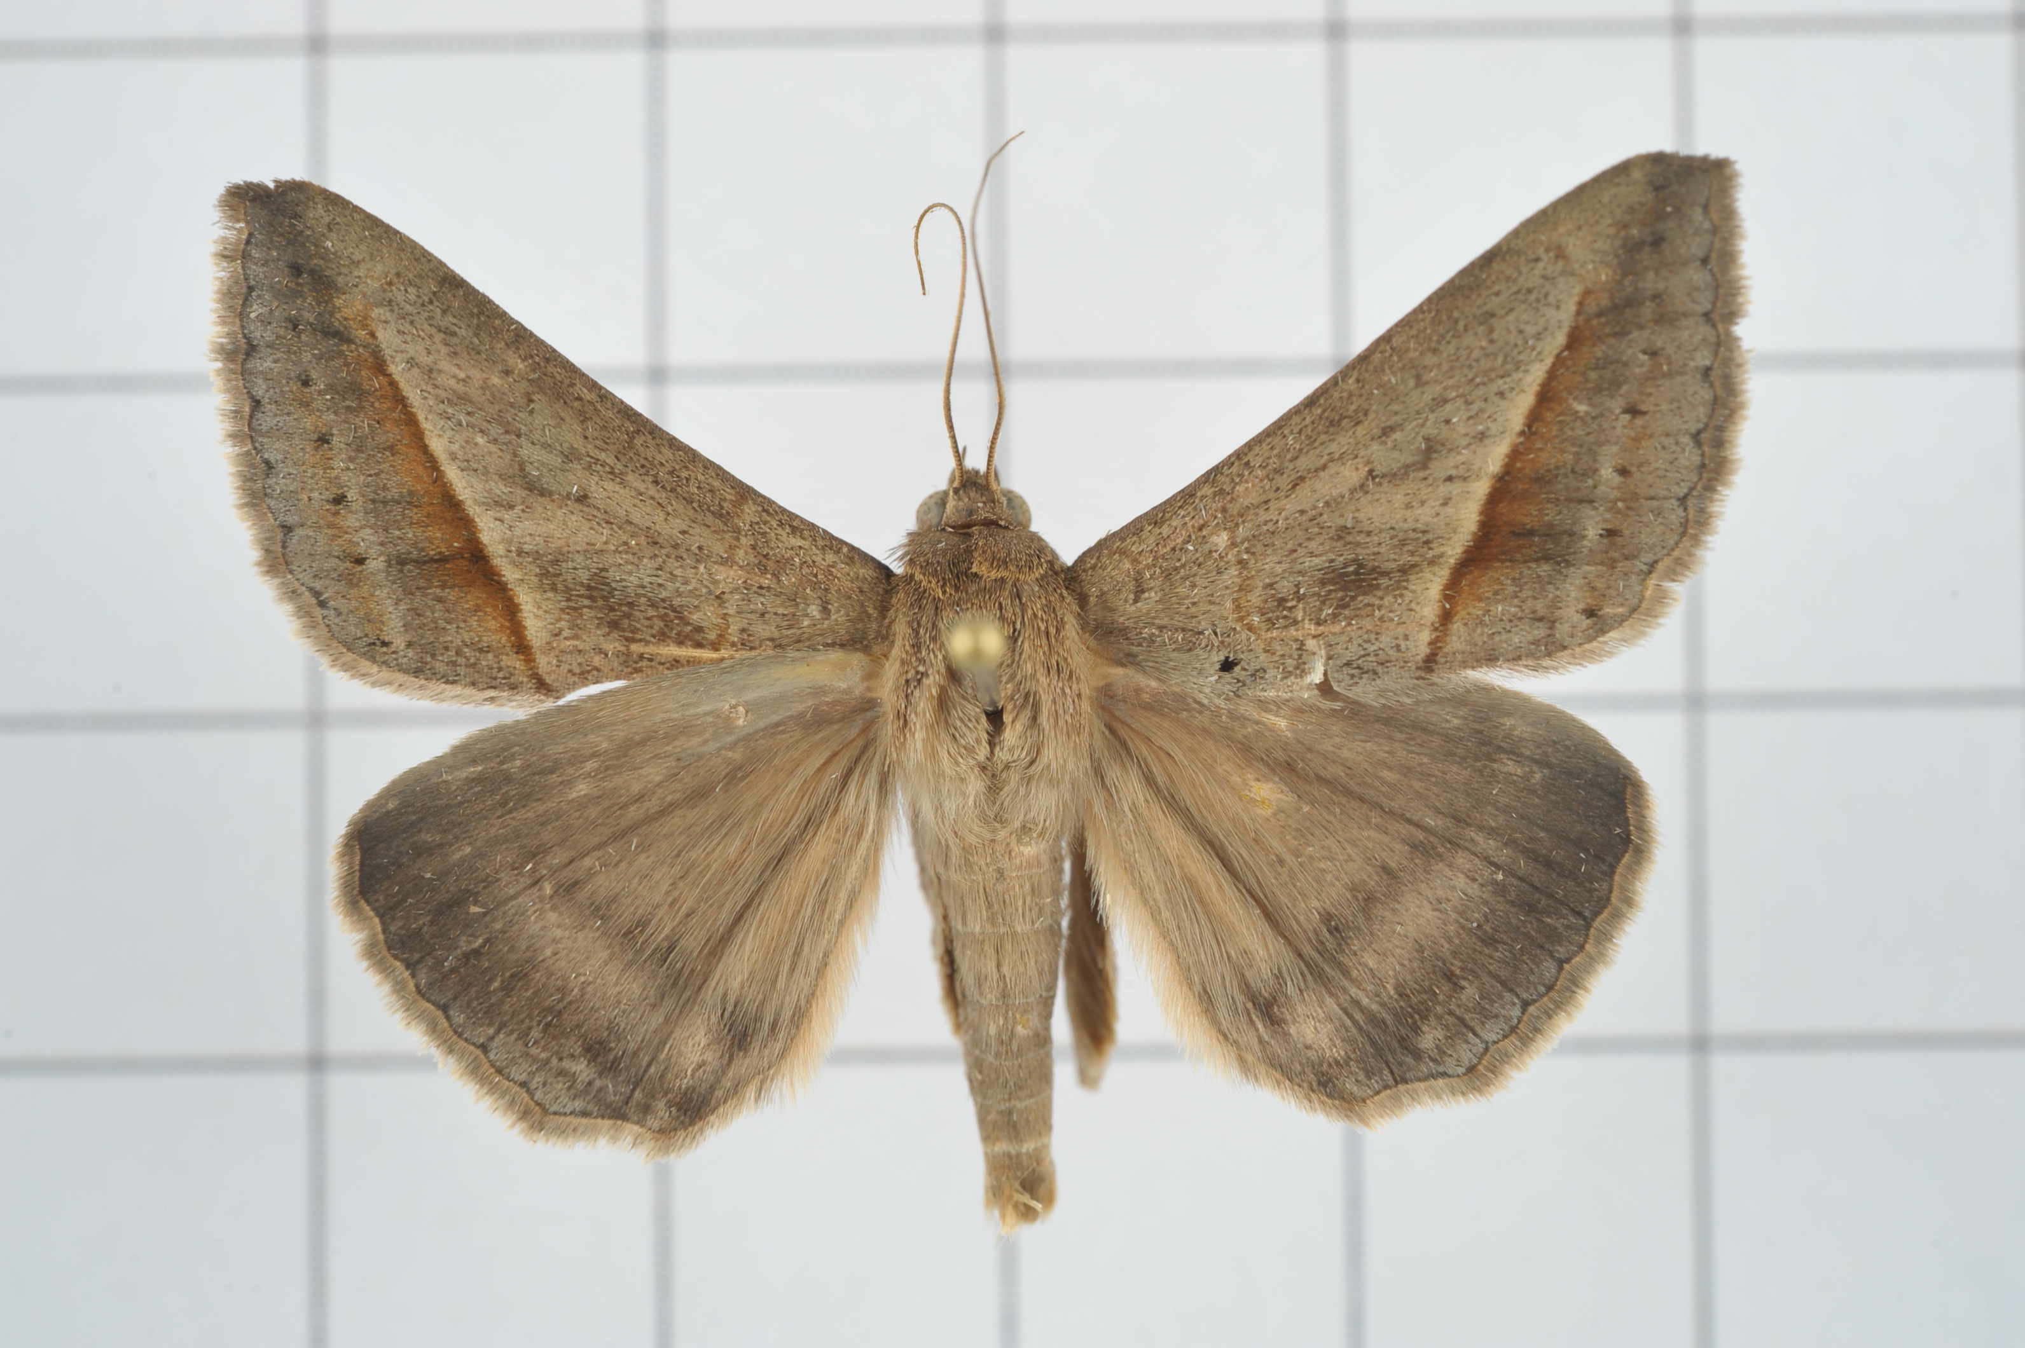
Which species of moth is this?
Mocis frugalis
